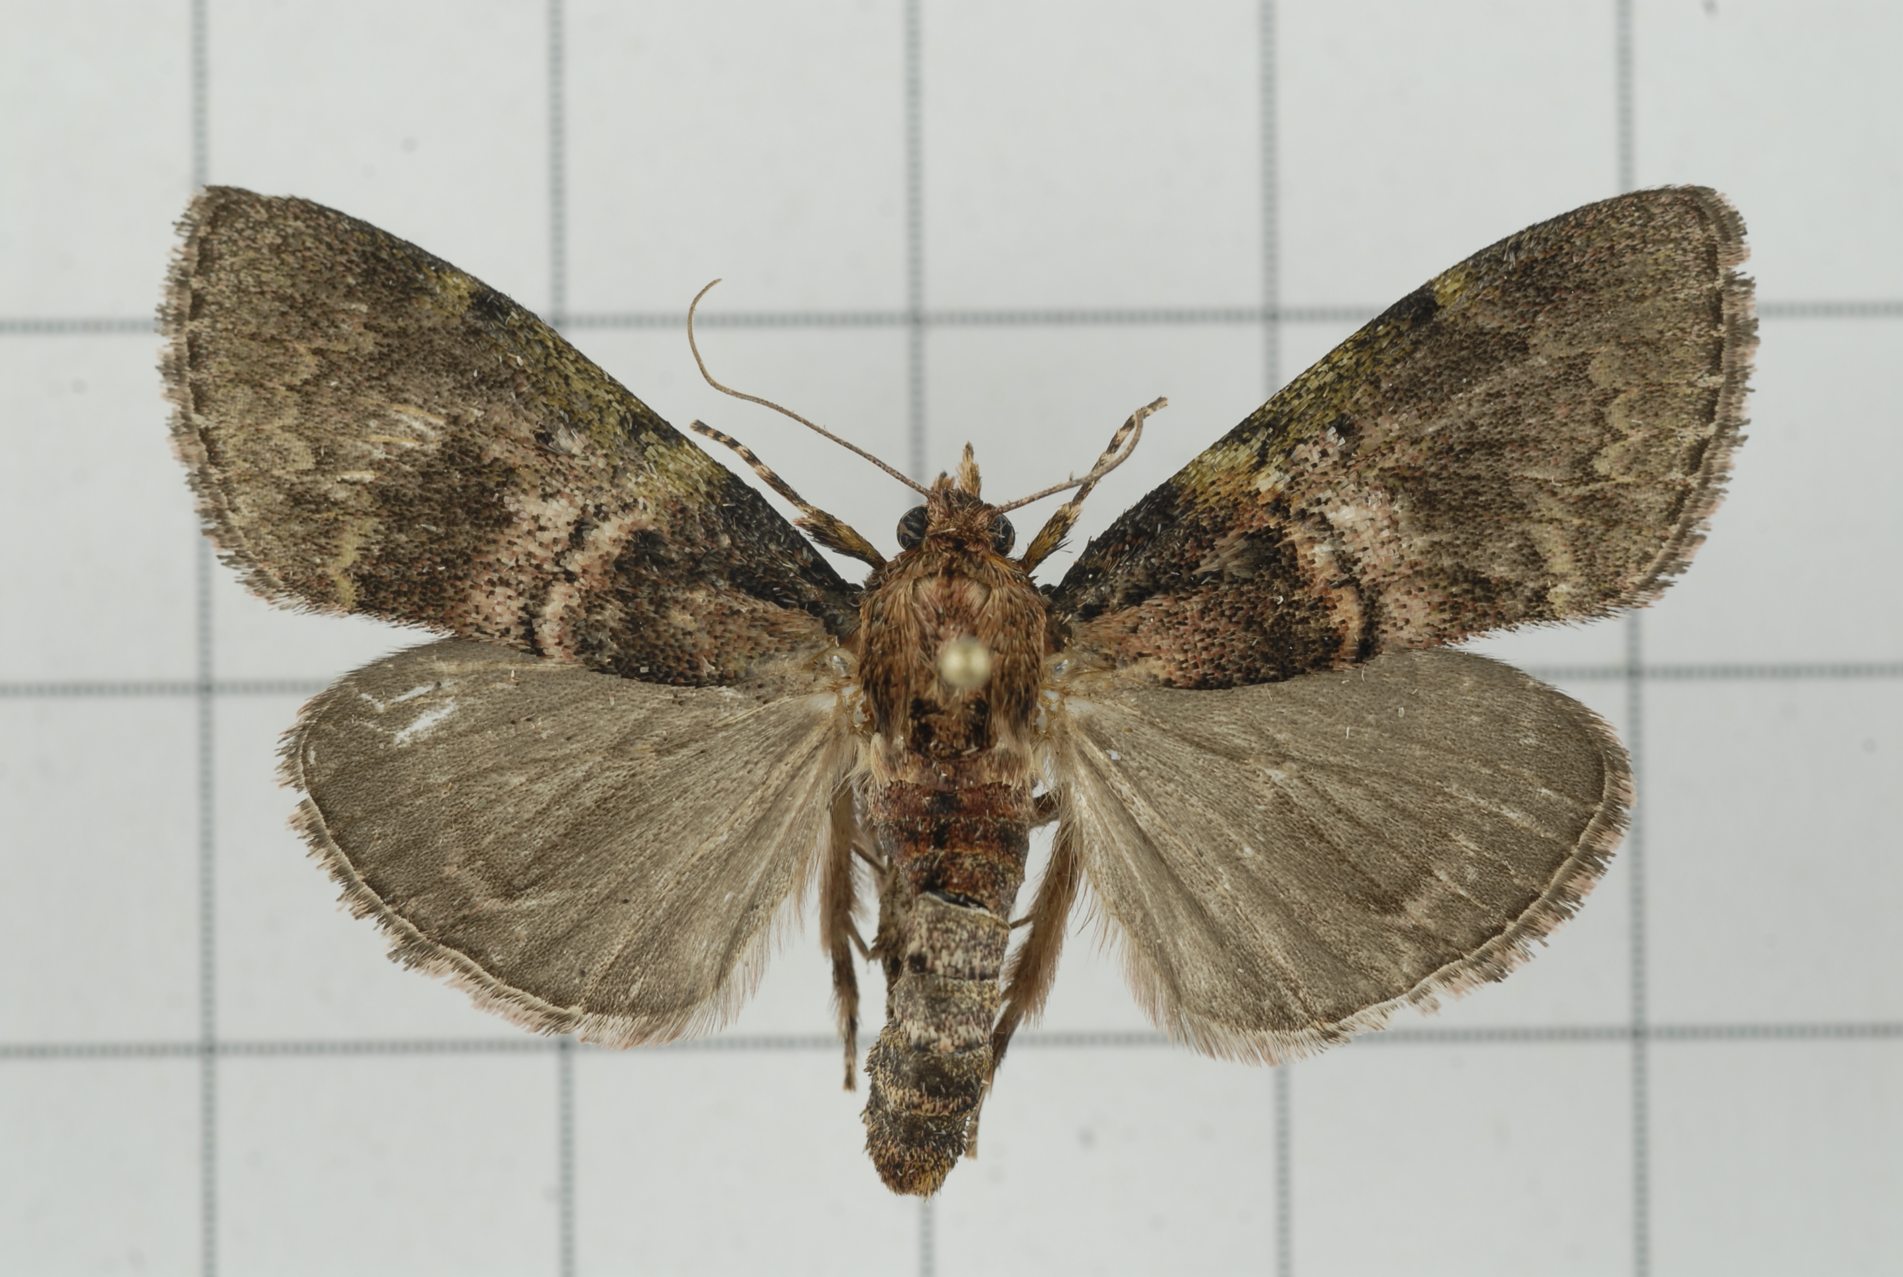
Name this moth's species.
Locastra muscosalis
